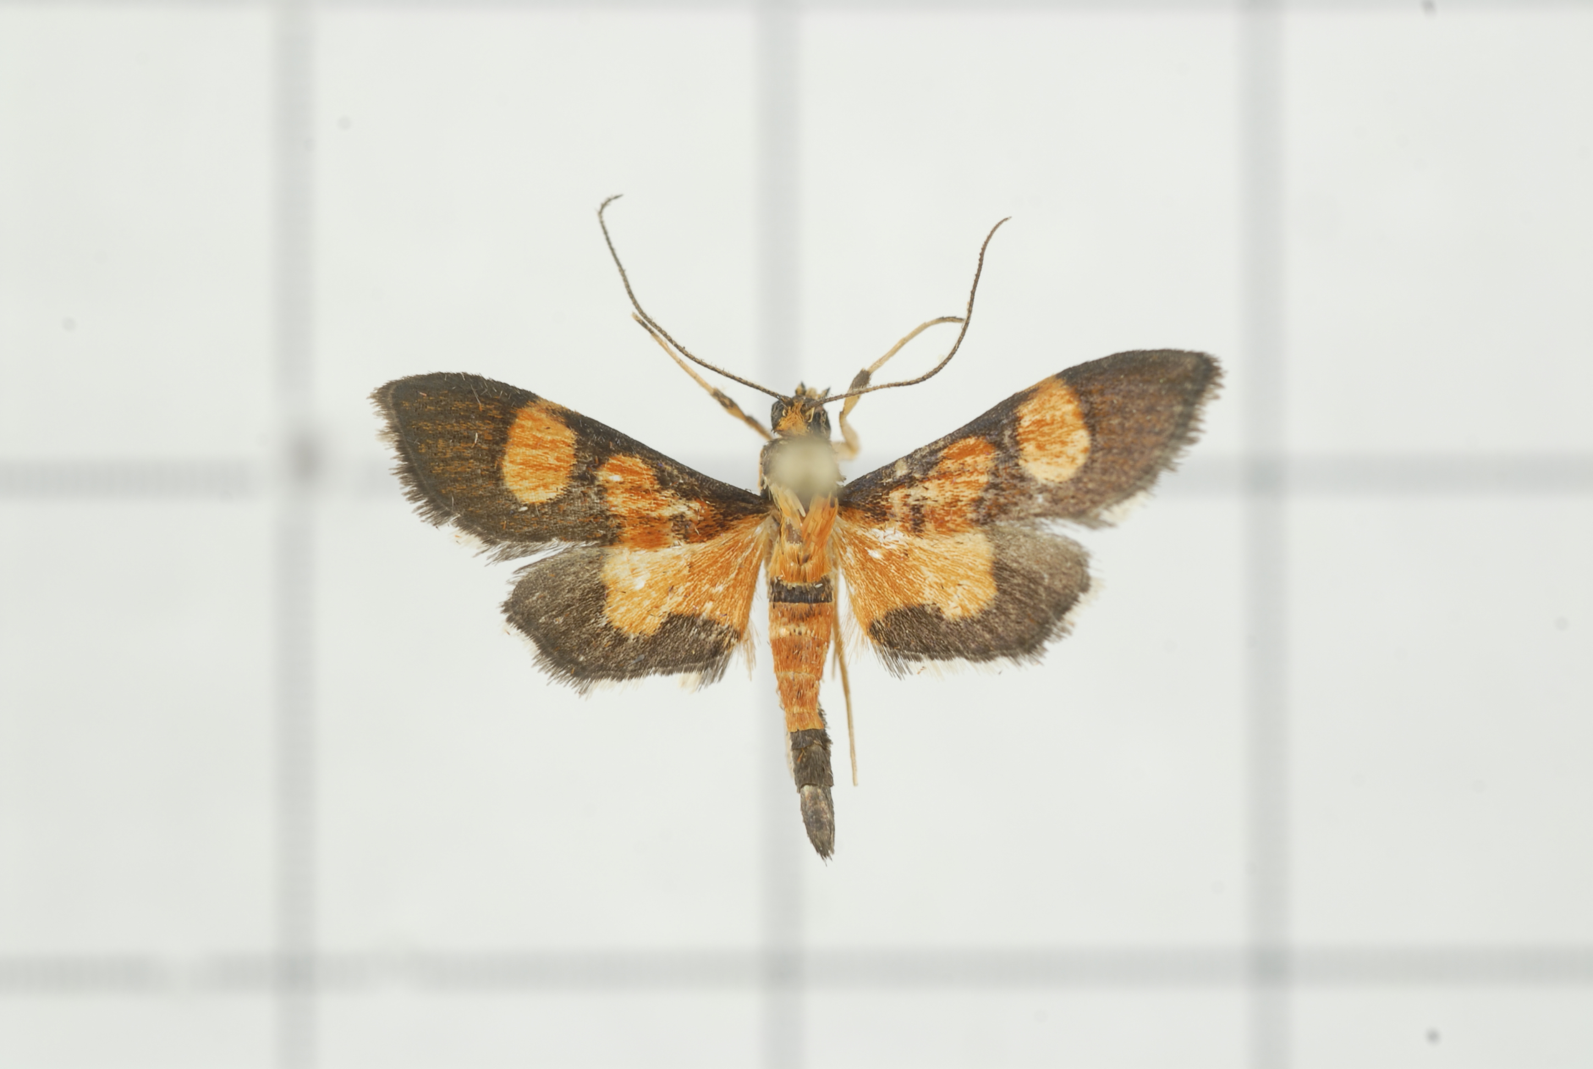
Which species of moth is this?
Aethaloessa calidalis tiphalis
